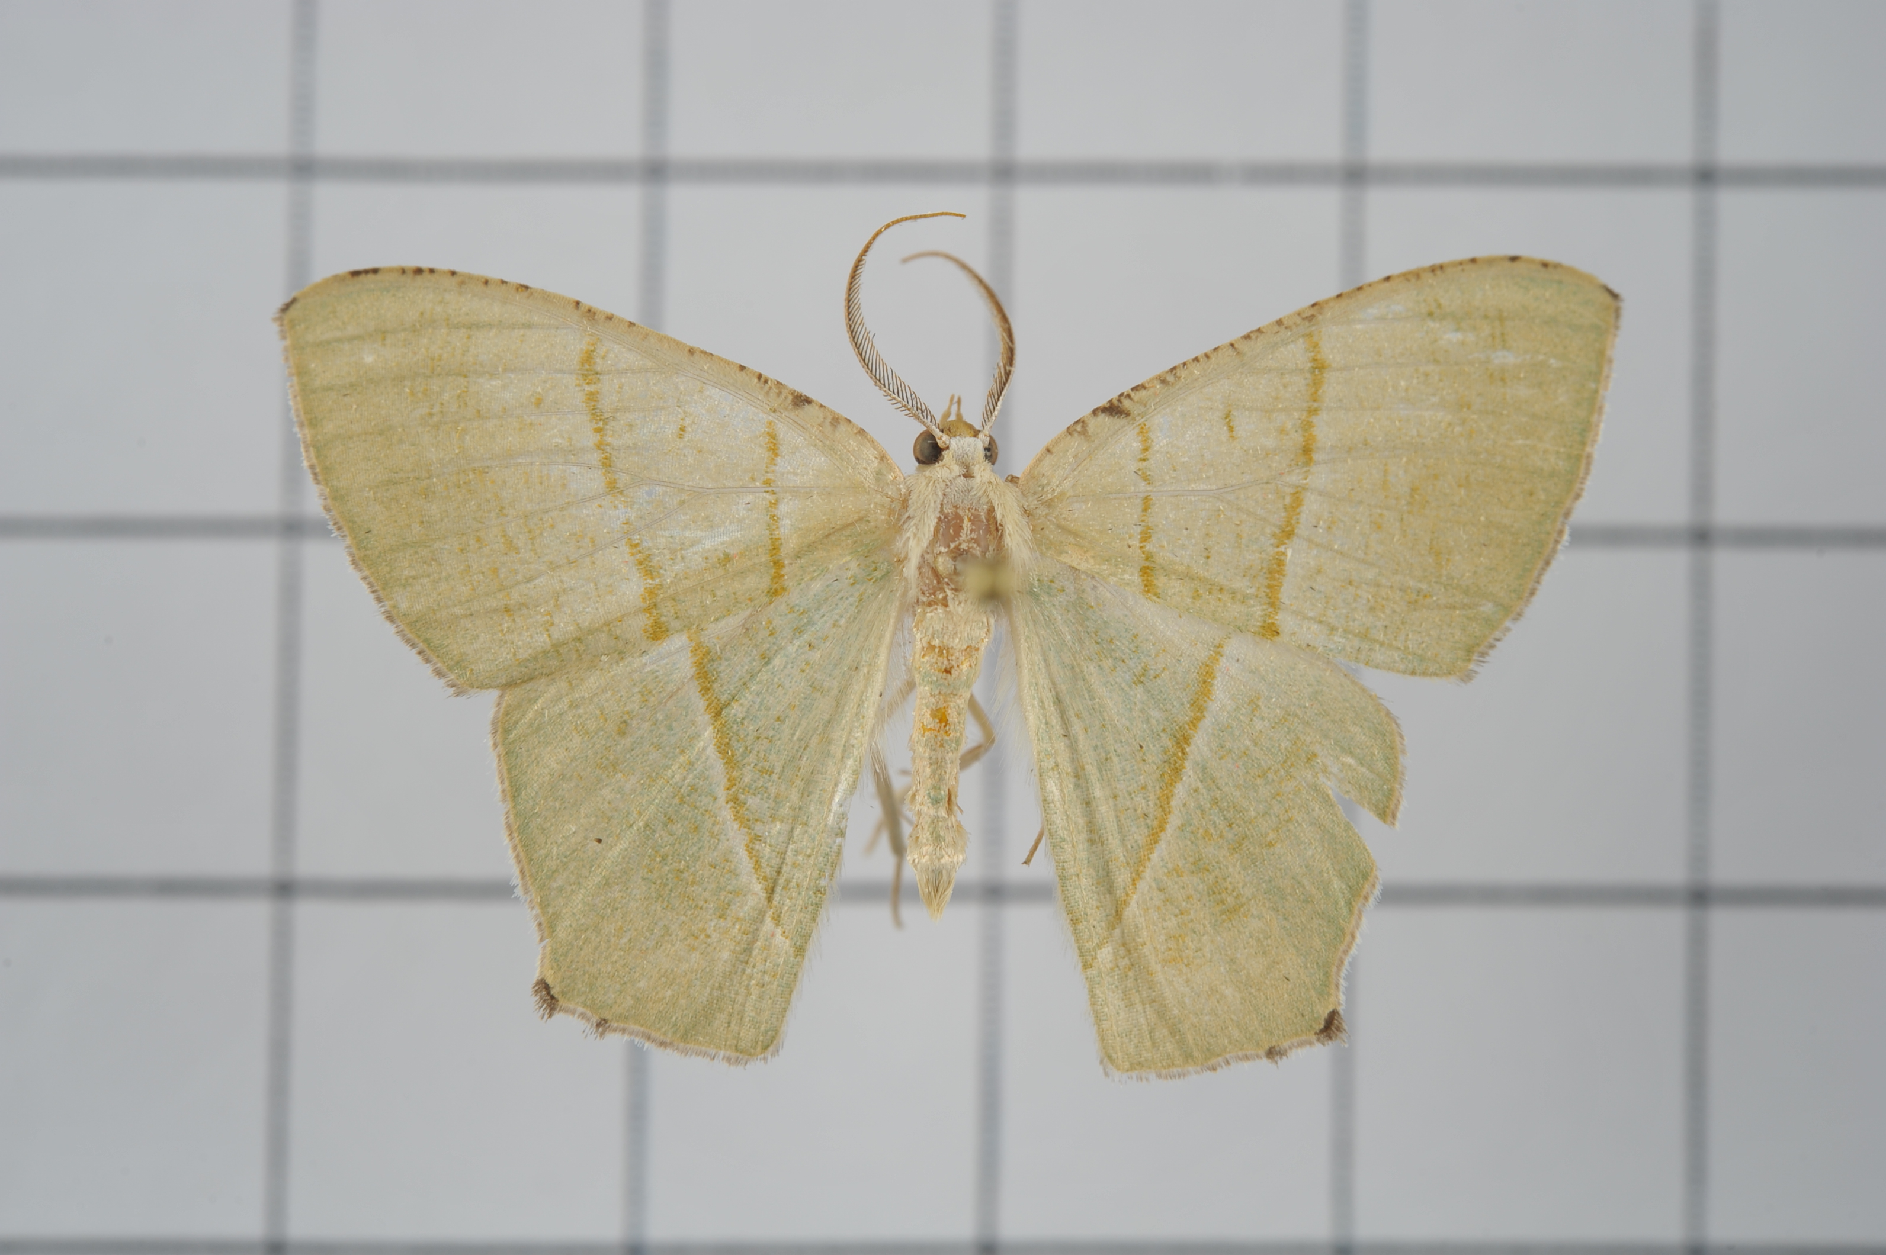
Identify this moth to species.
Neohipparchus vallata
